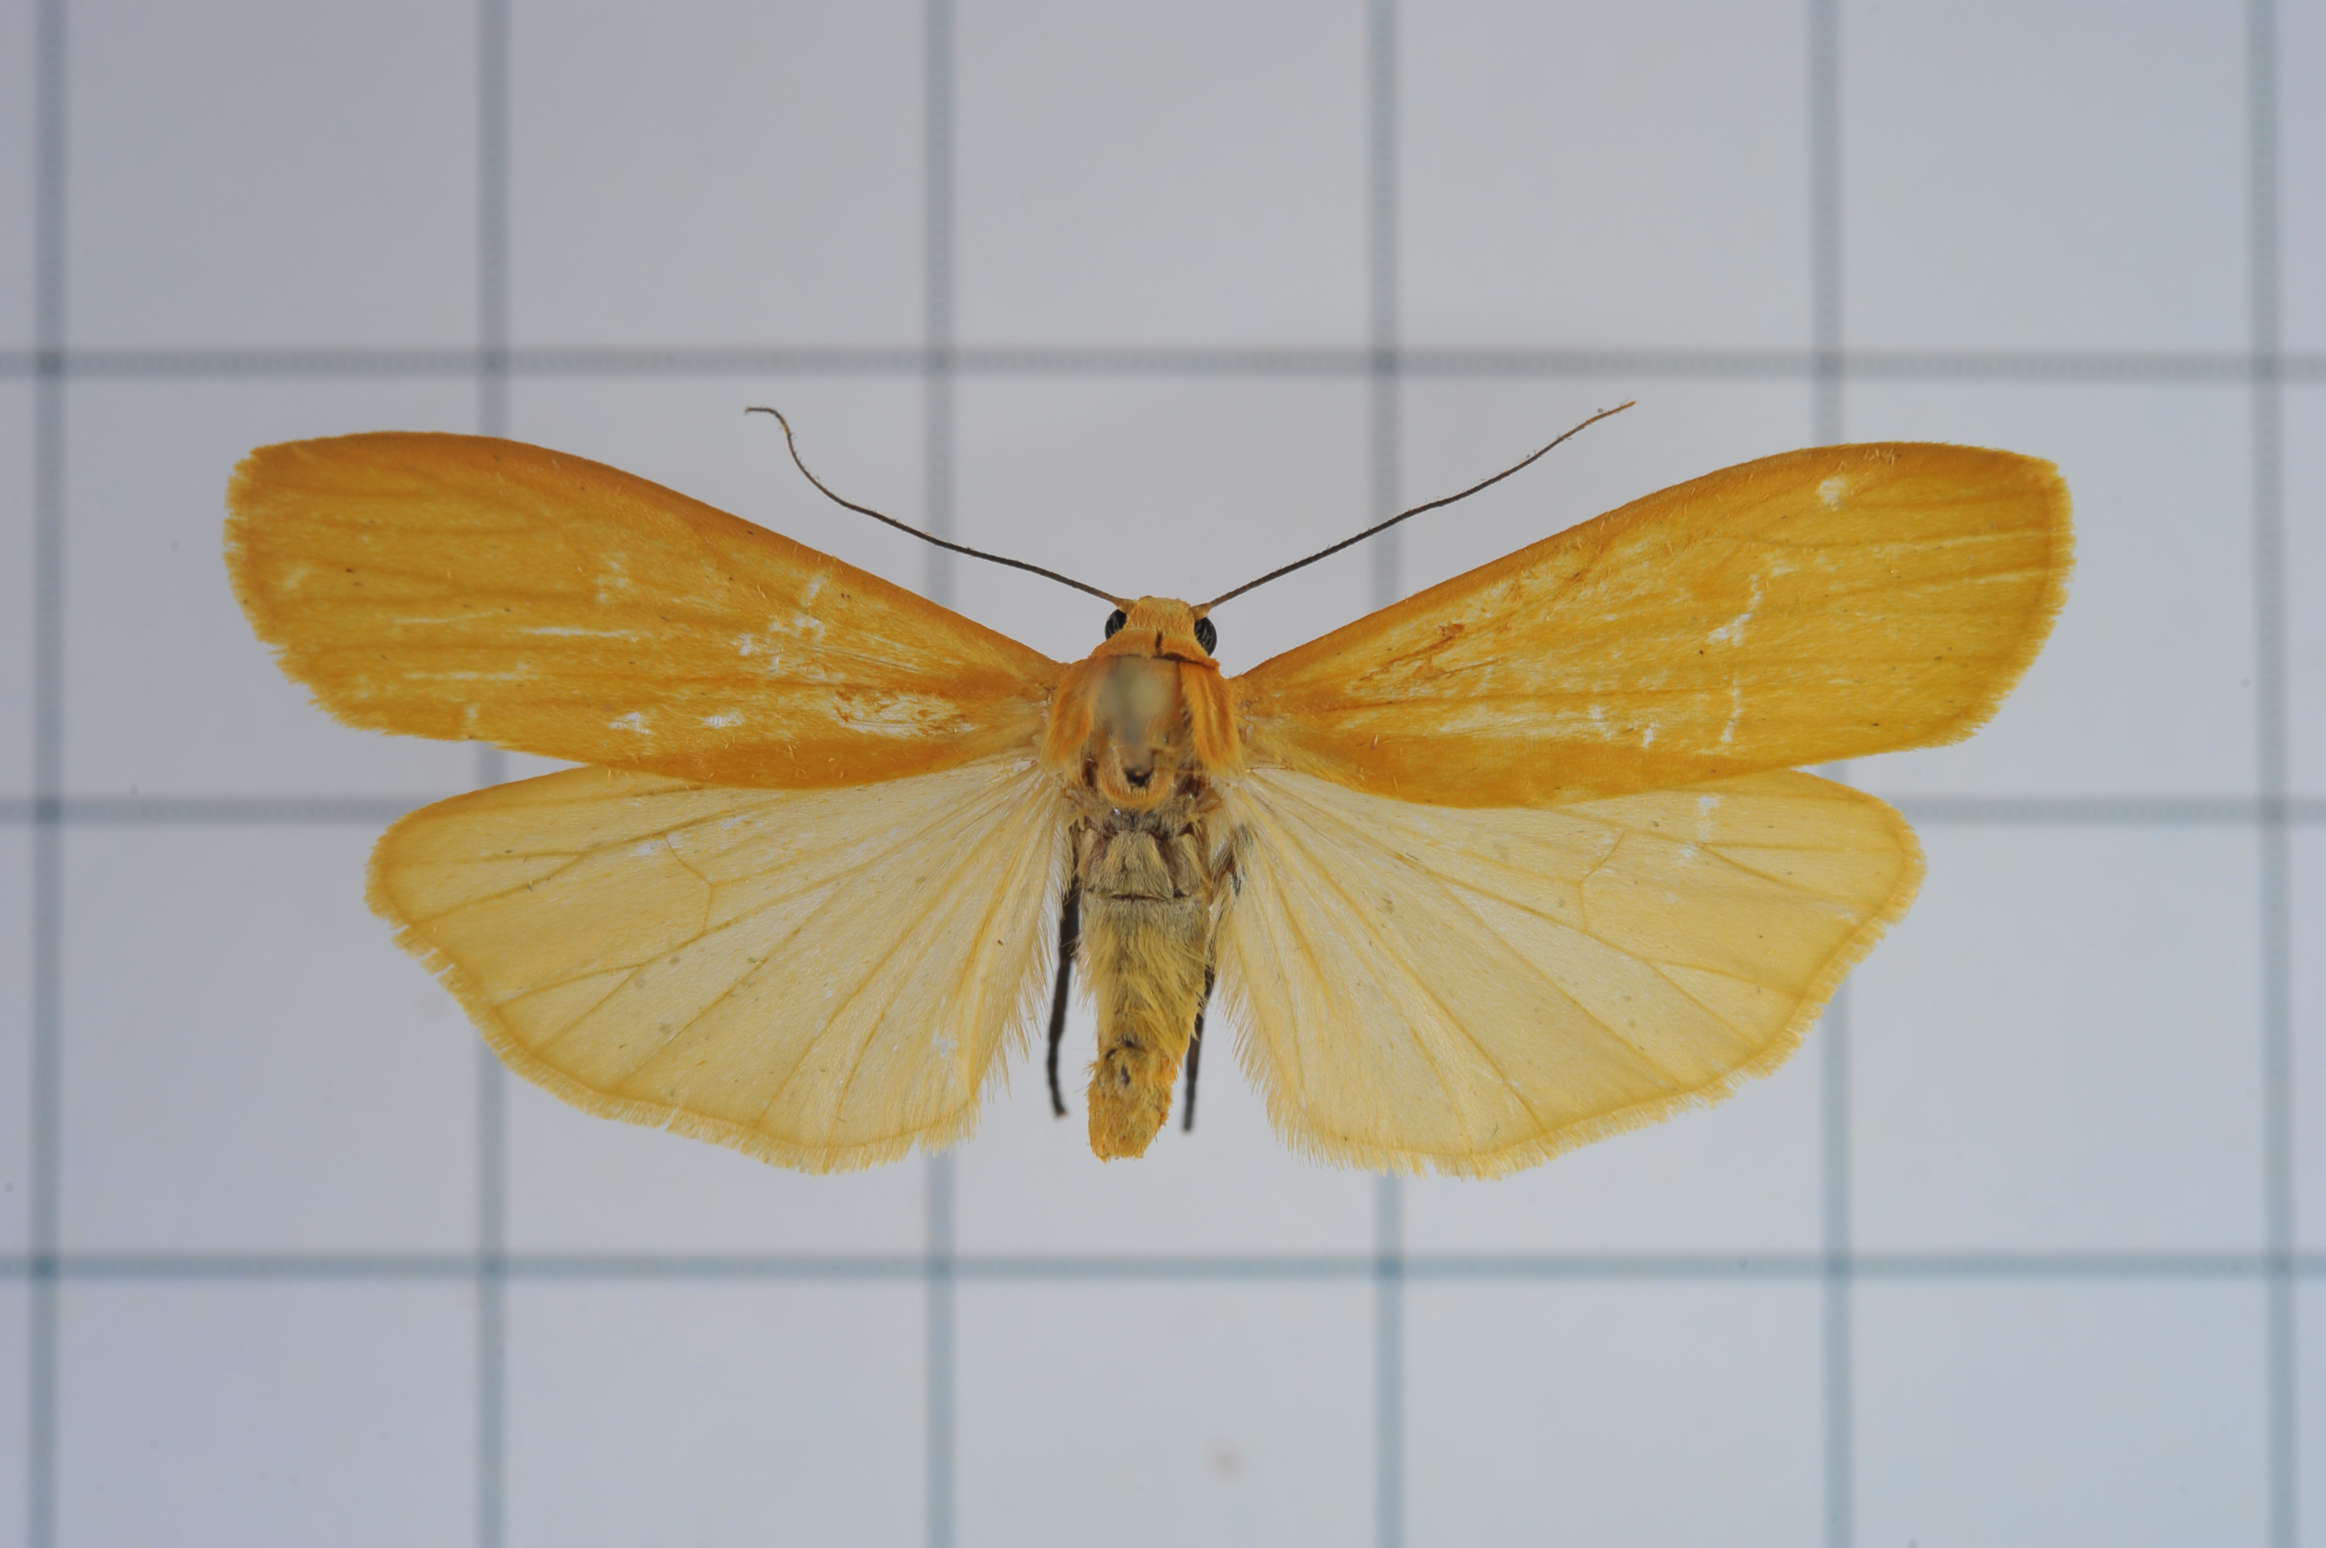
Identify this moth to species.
Katha magnata magnata
